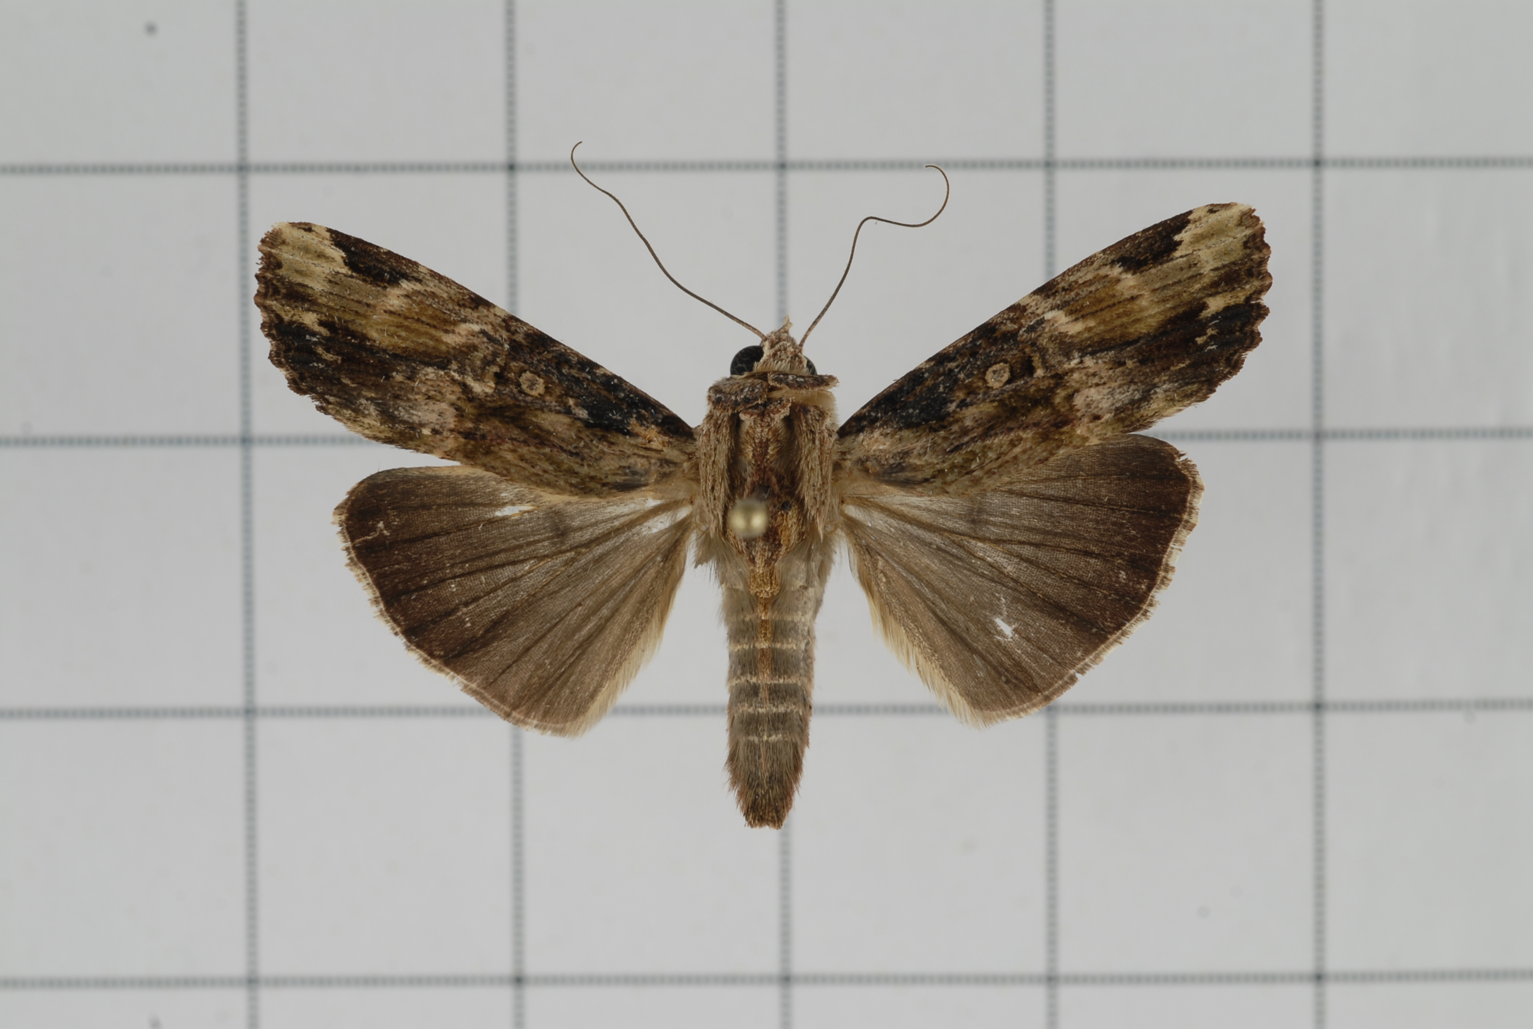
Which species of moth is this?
Magusa tenebrosa
